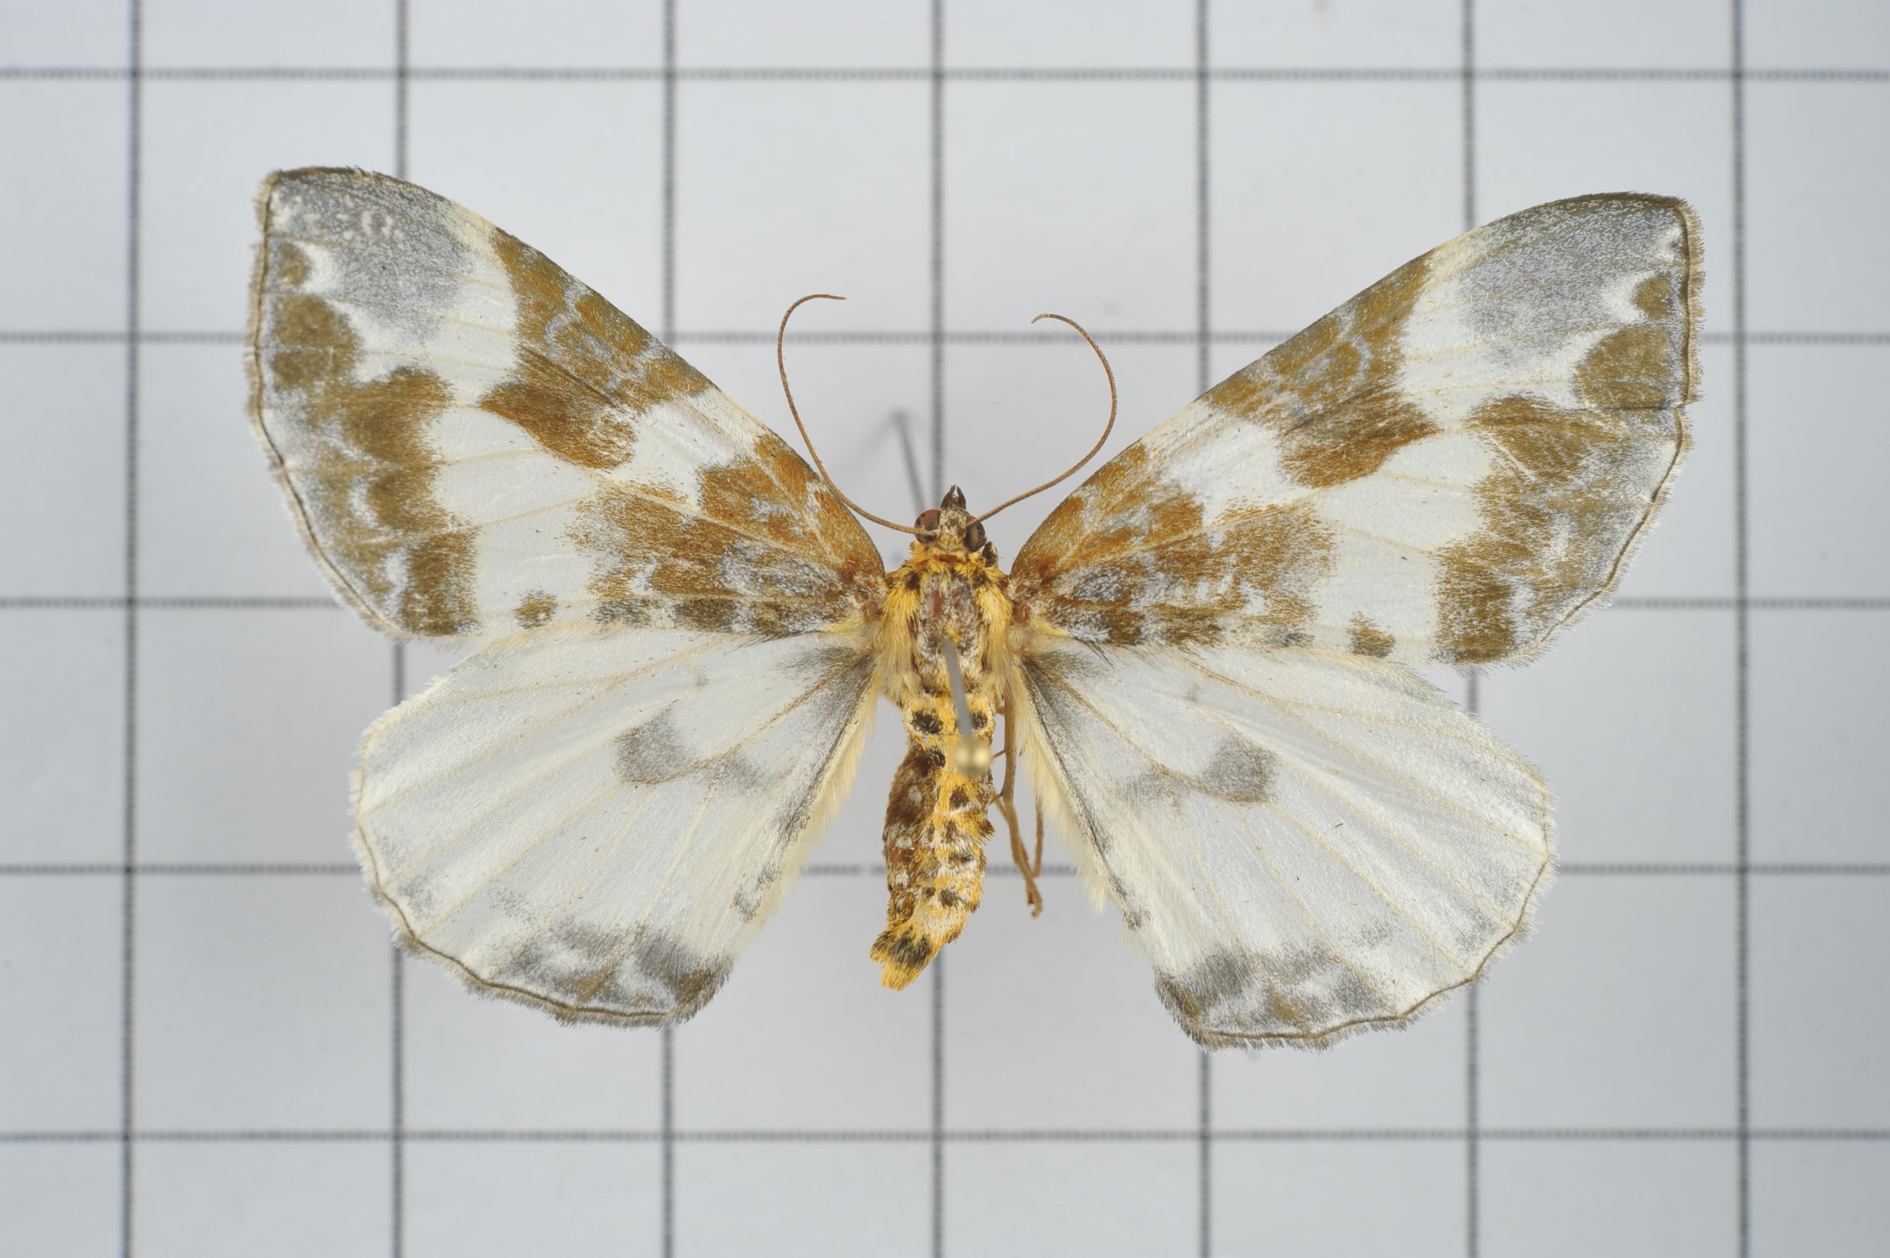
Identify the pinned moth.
Callabraxas fabiolaria candida
